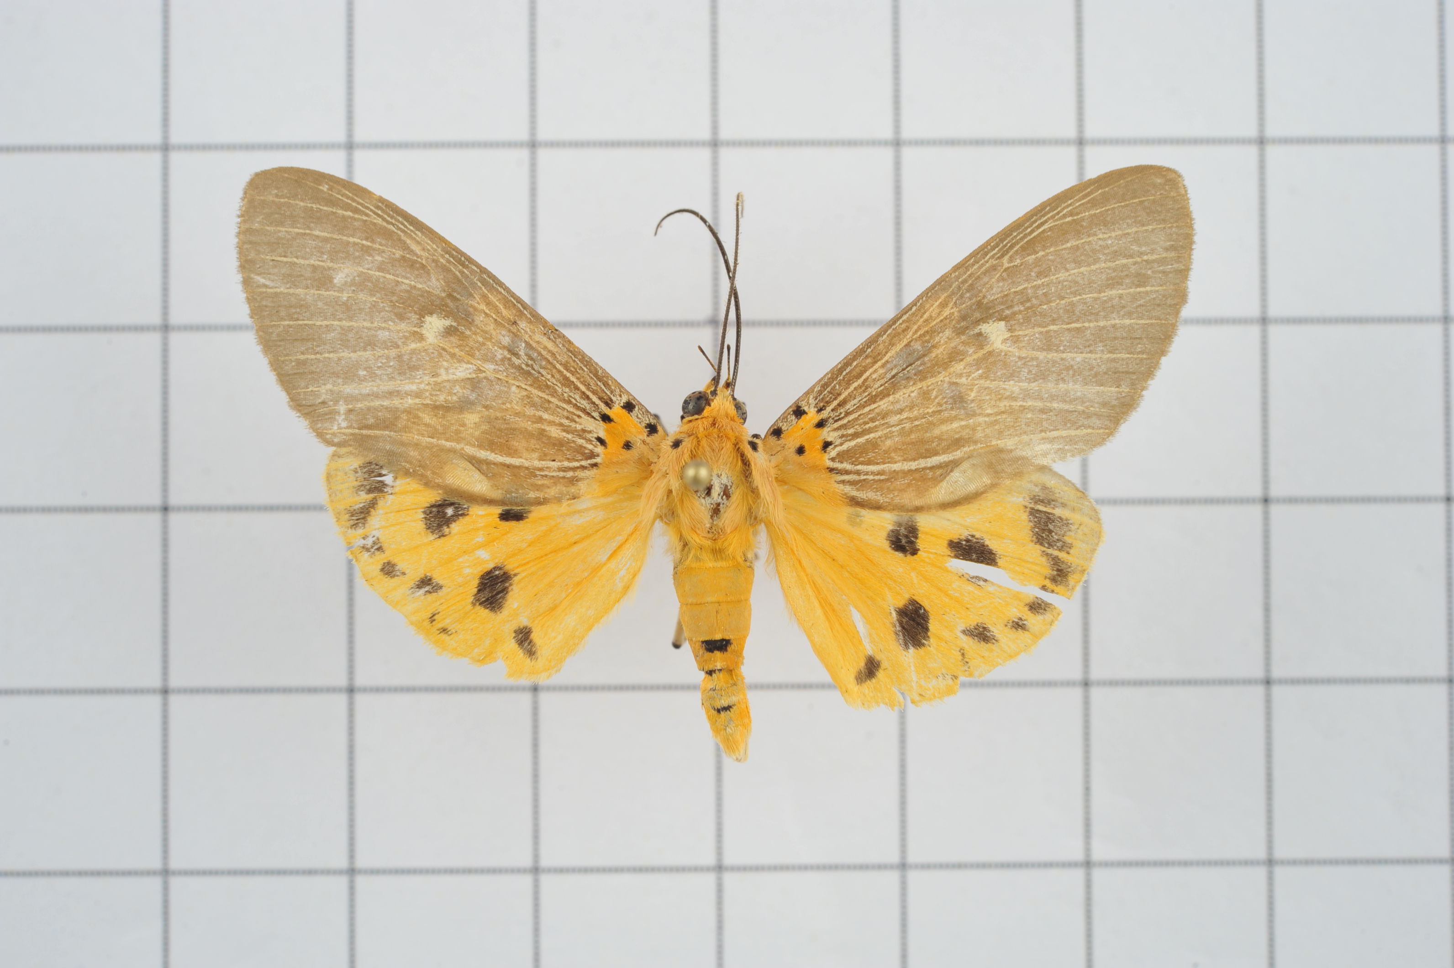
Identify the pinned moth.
Asota caricae
